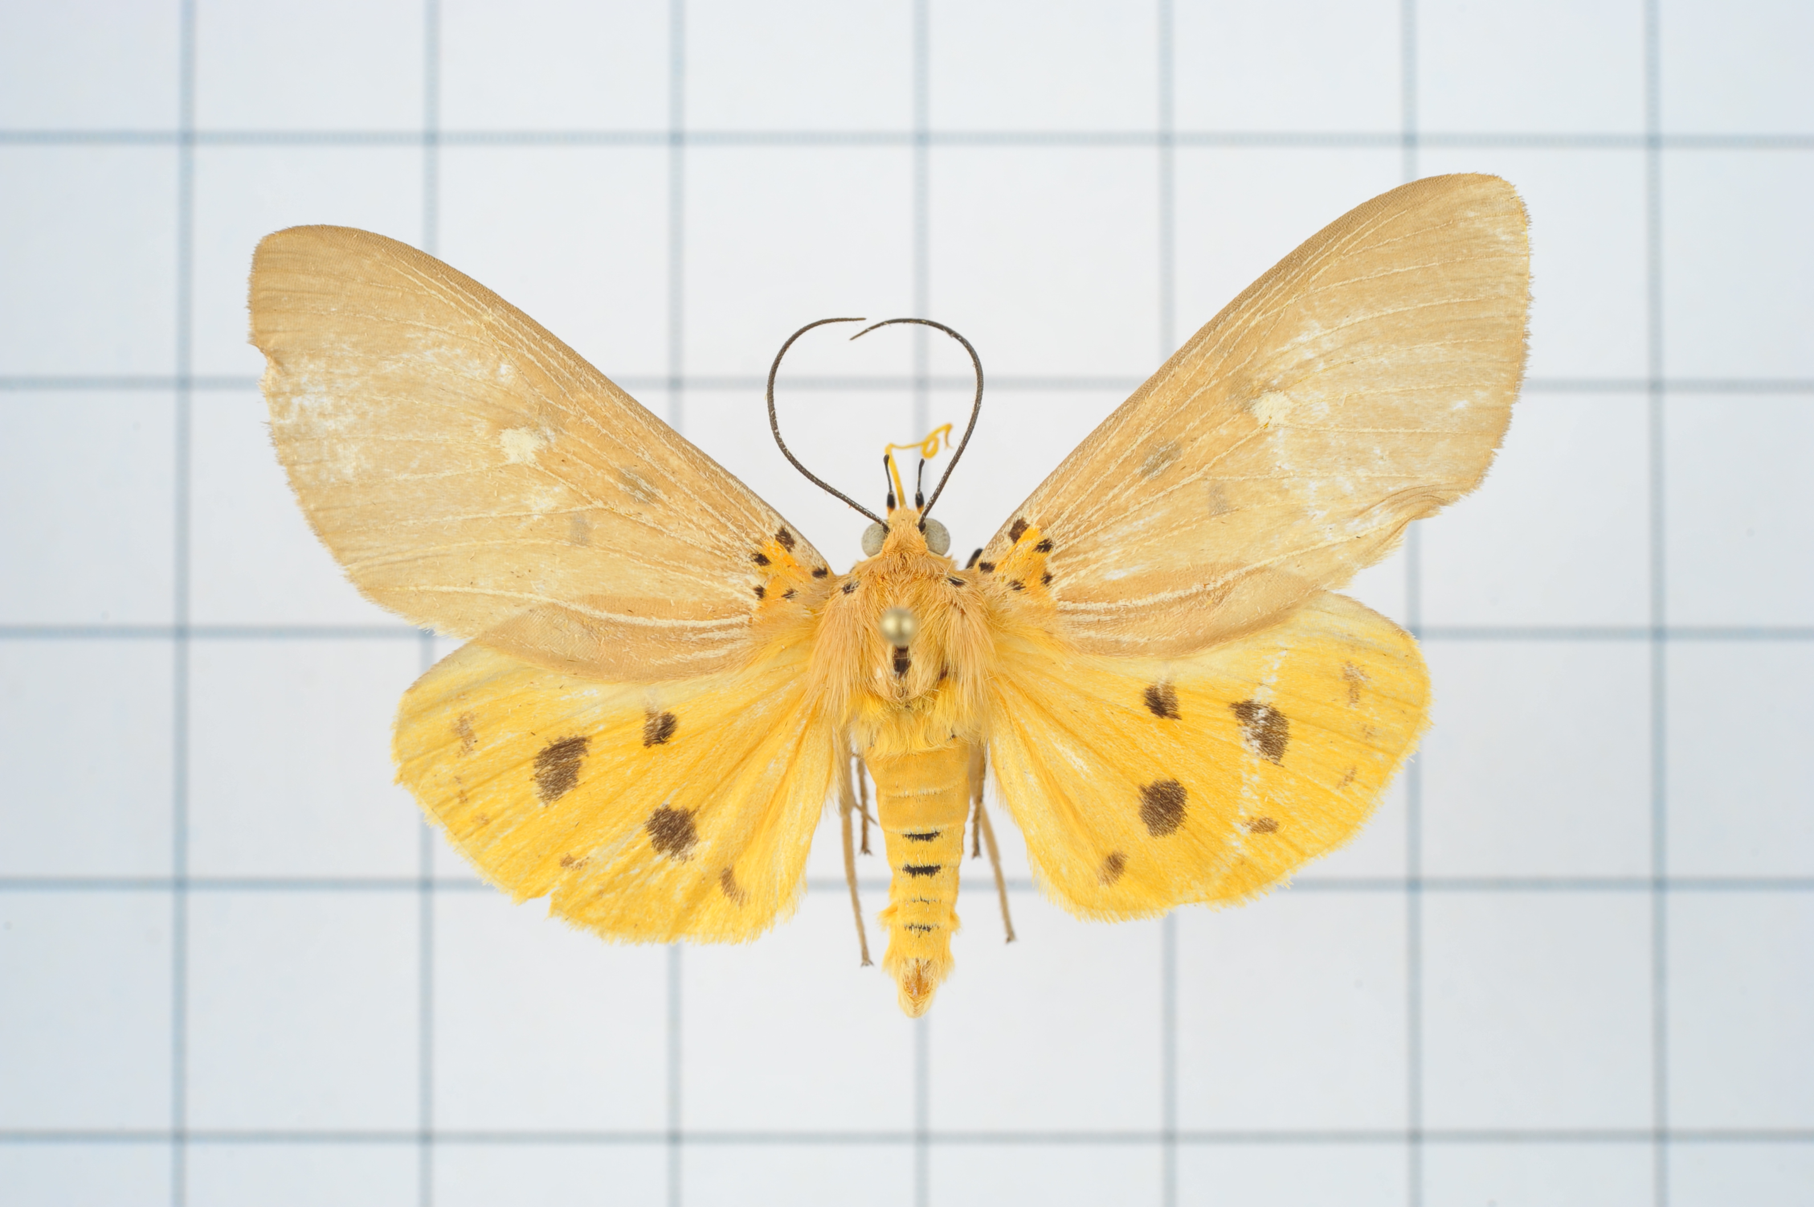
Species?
Asota caricae
